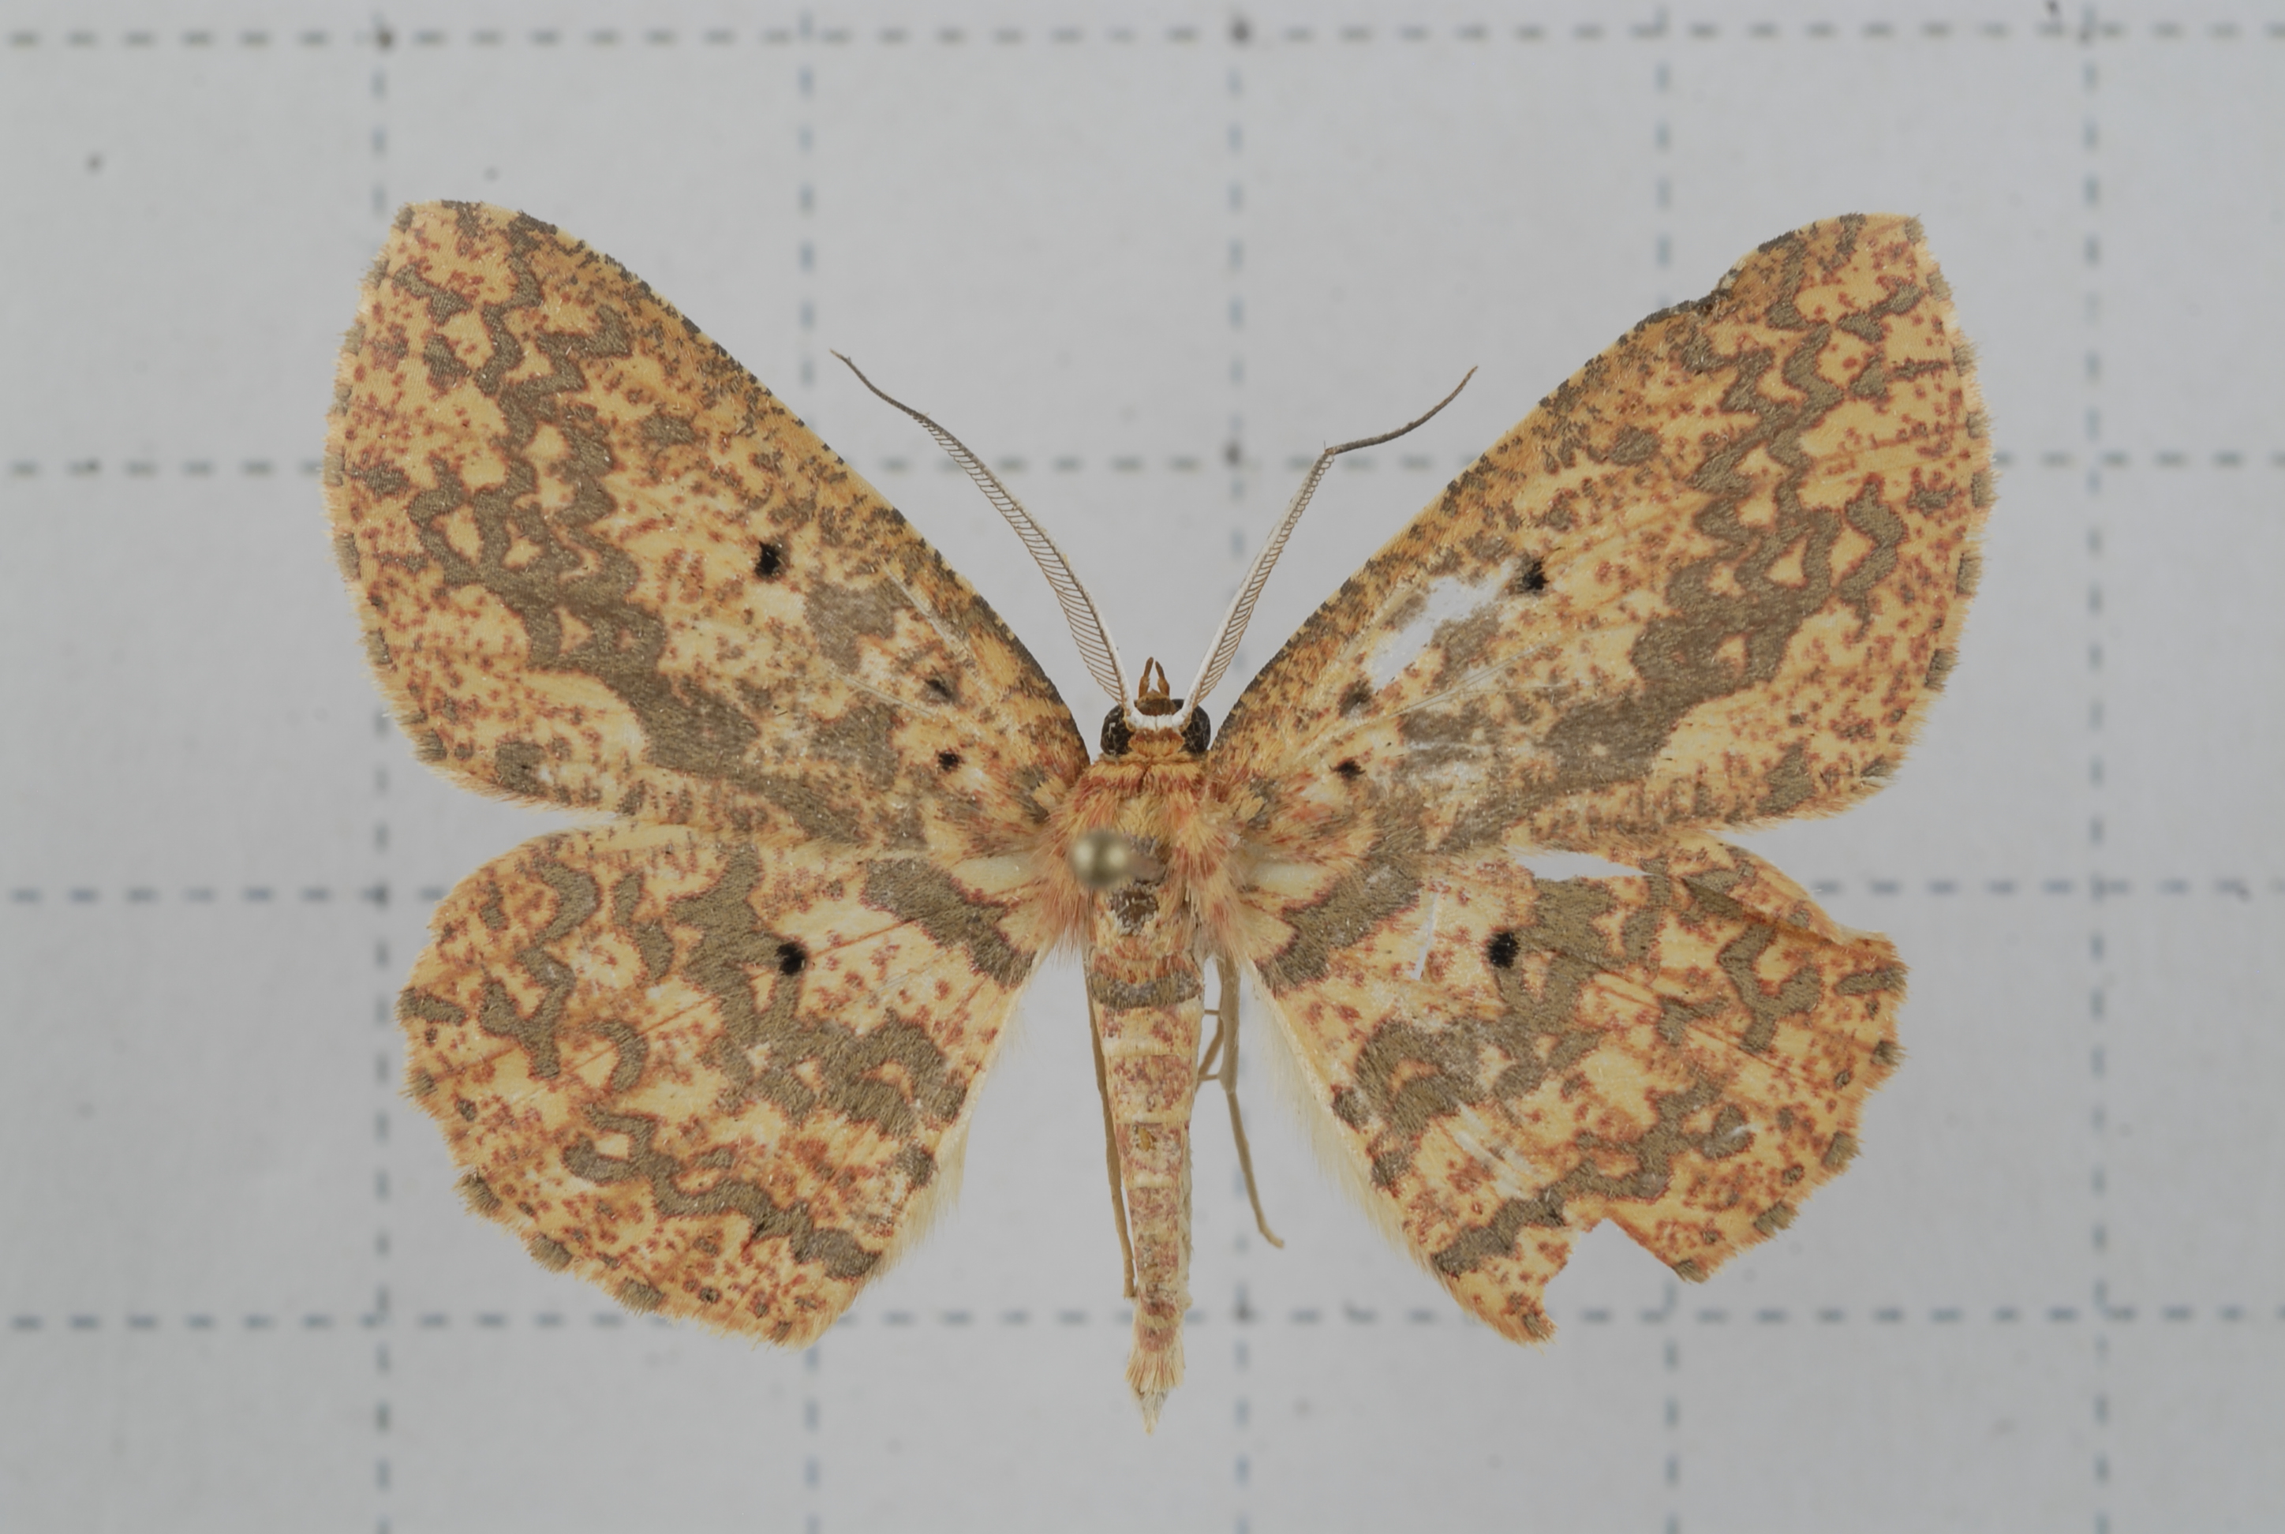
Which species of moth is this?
Borbacha pardaria
